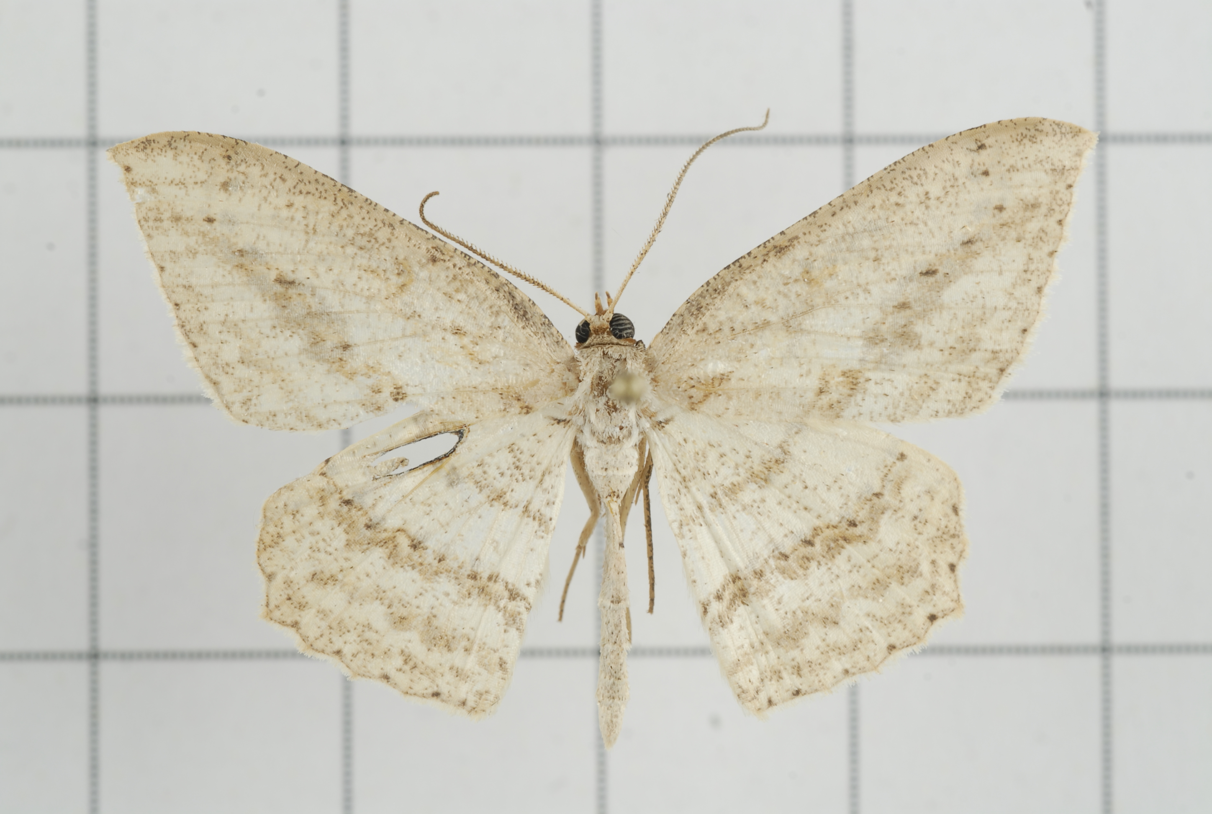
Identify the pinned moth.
Calletaera obliquata
